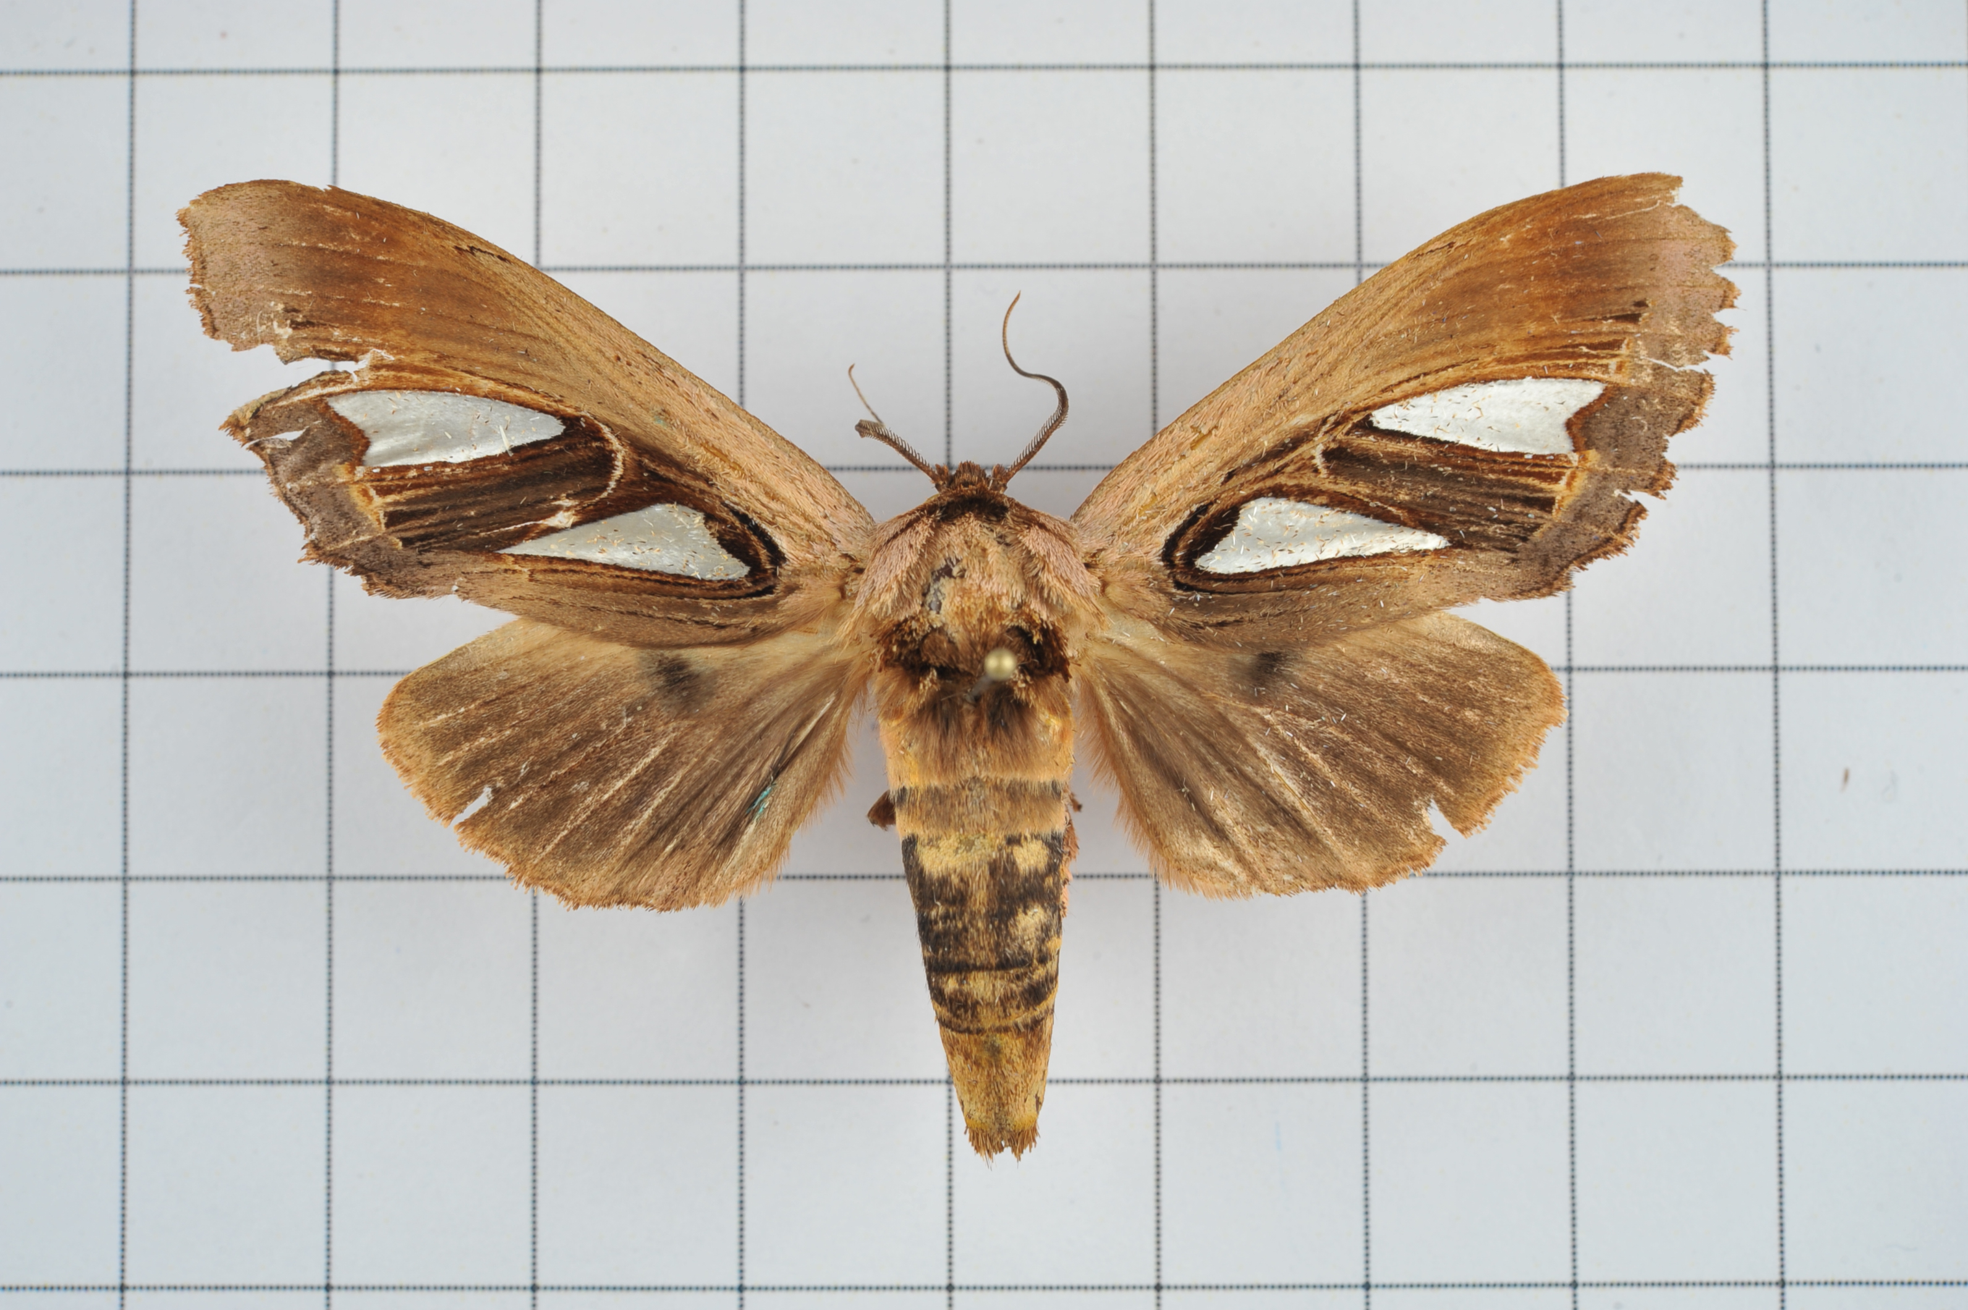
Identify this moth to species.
Tarsolepis japonica
